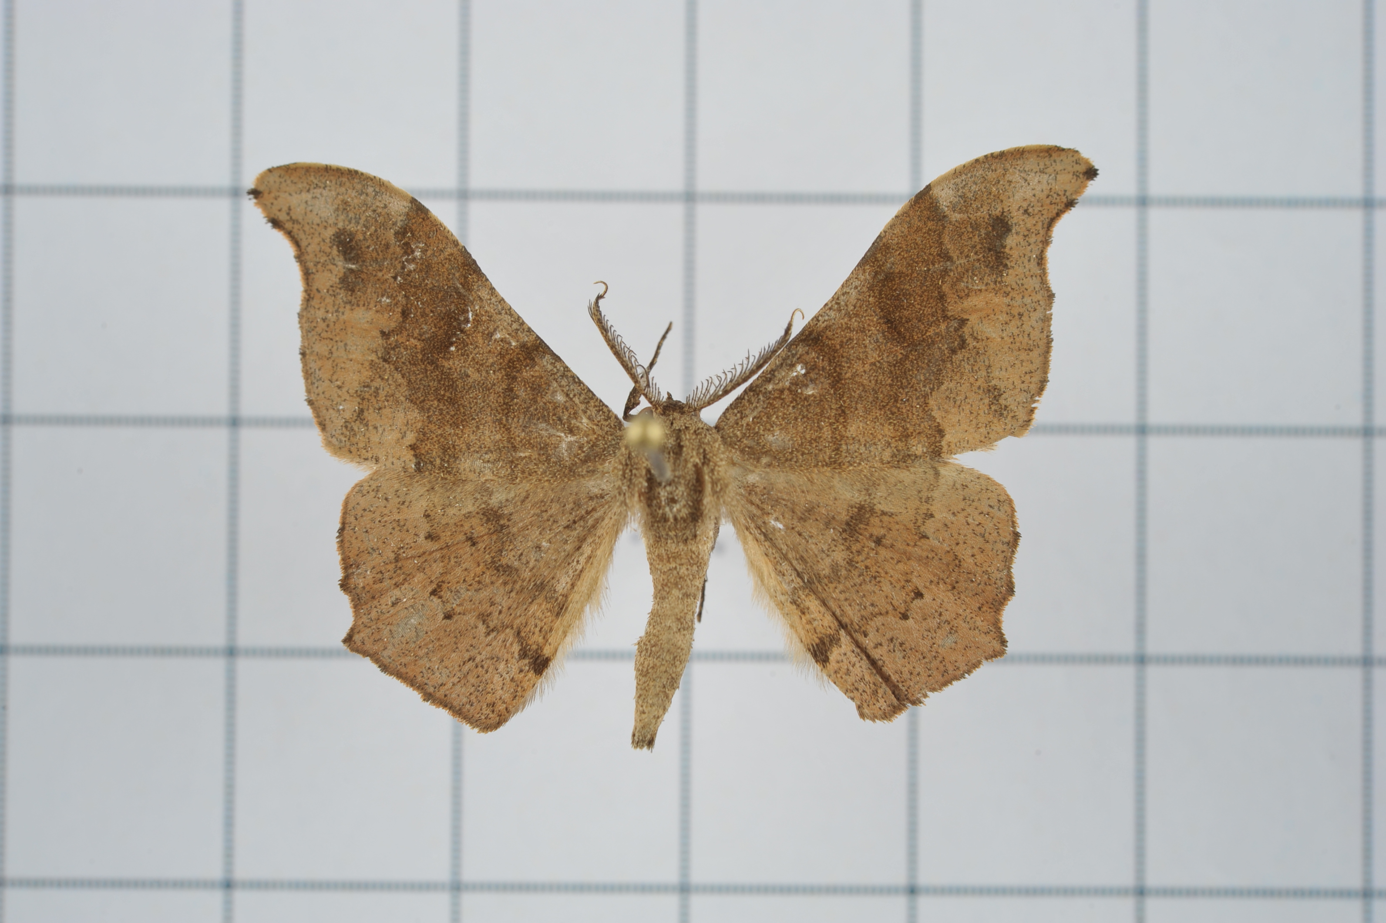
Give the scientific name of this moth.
Hyposidra talaca talaca
